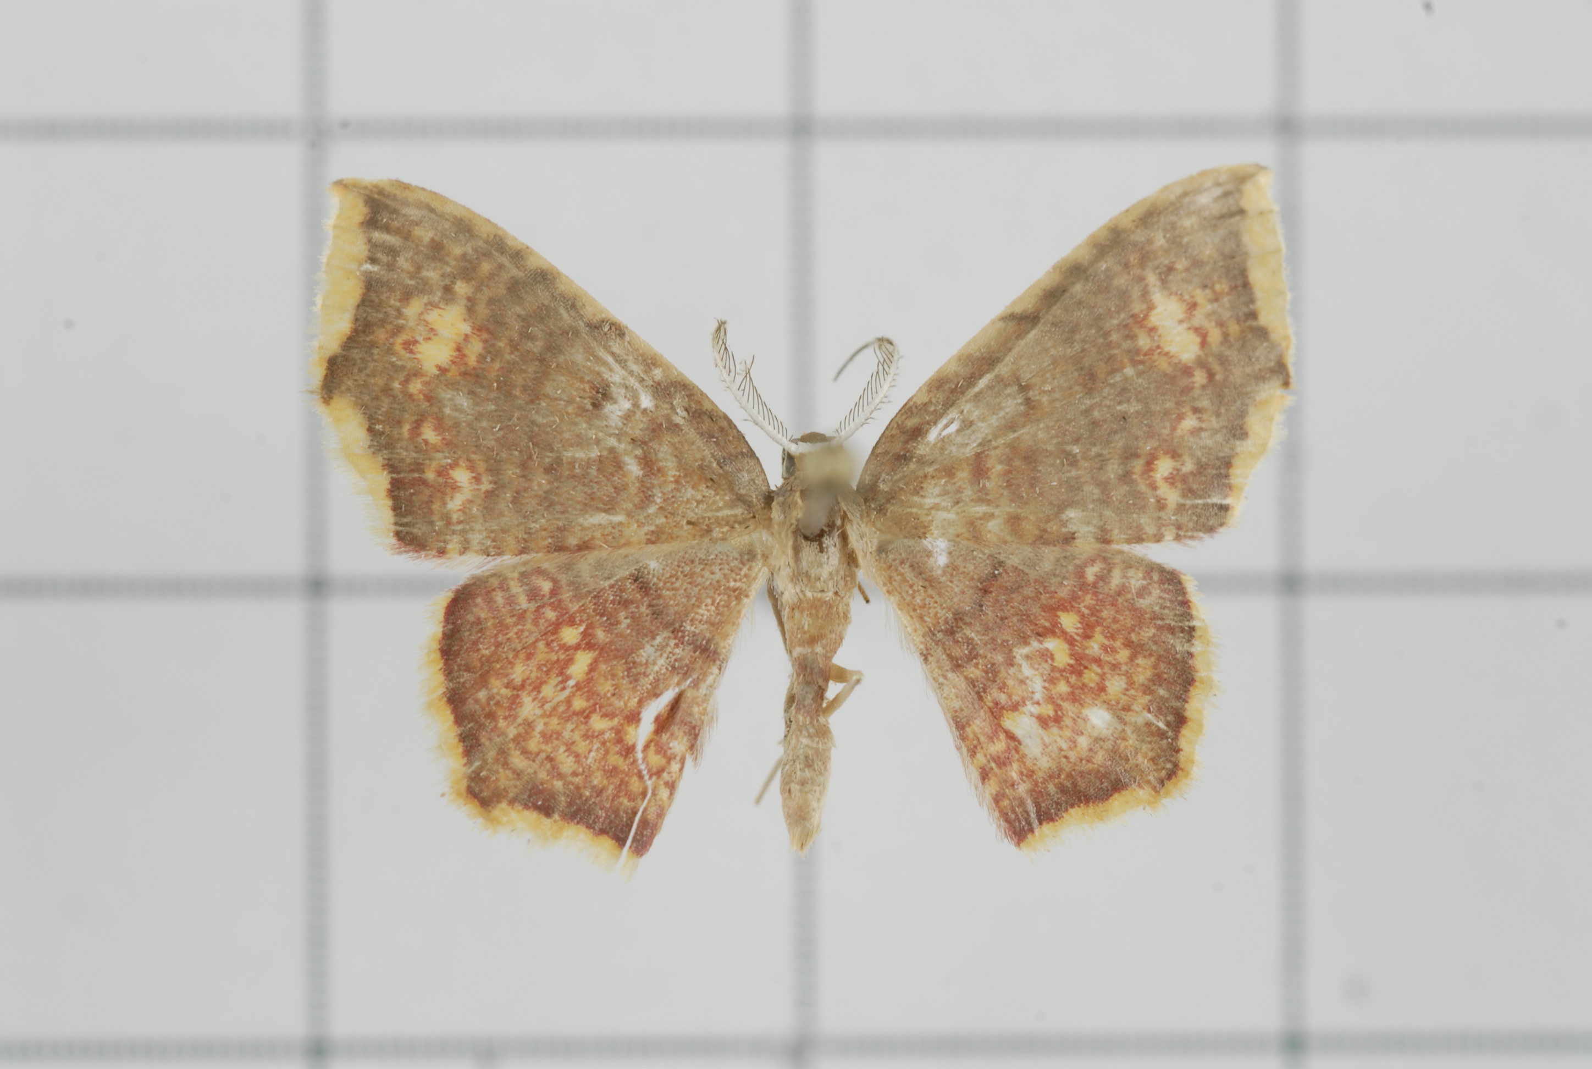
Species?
Eois grataria
